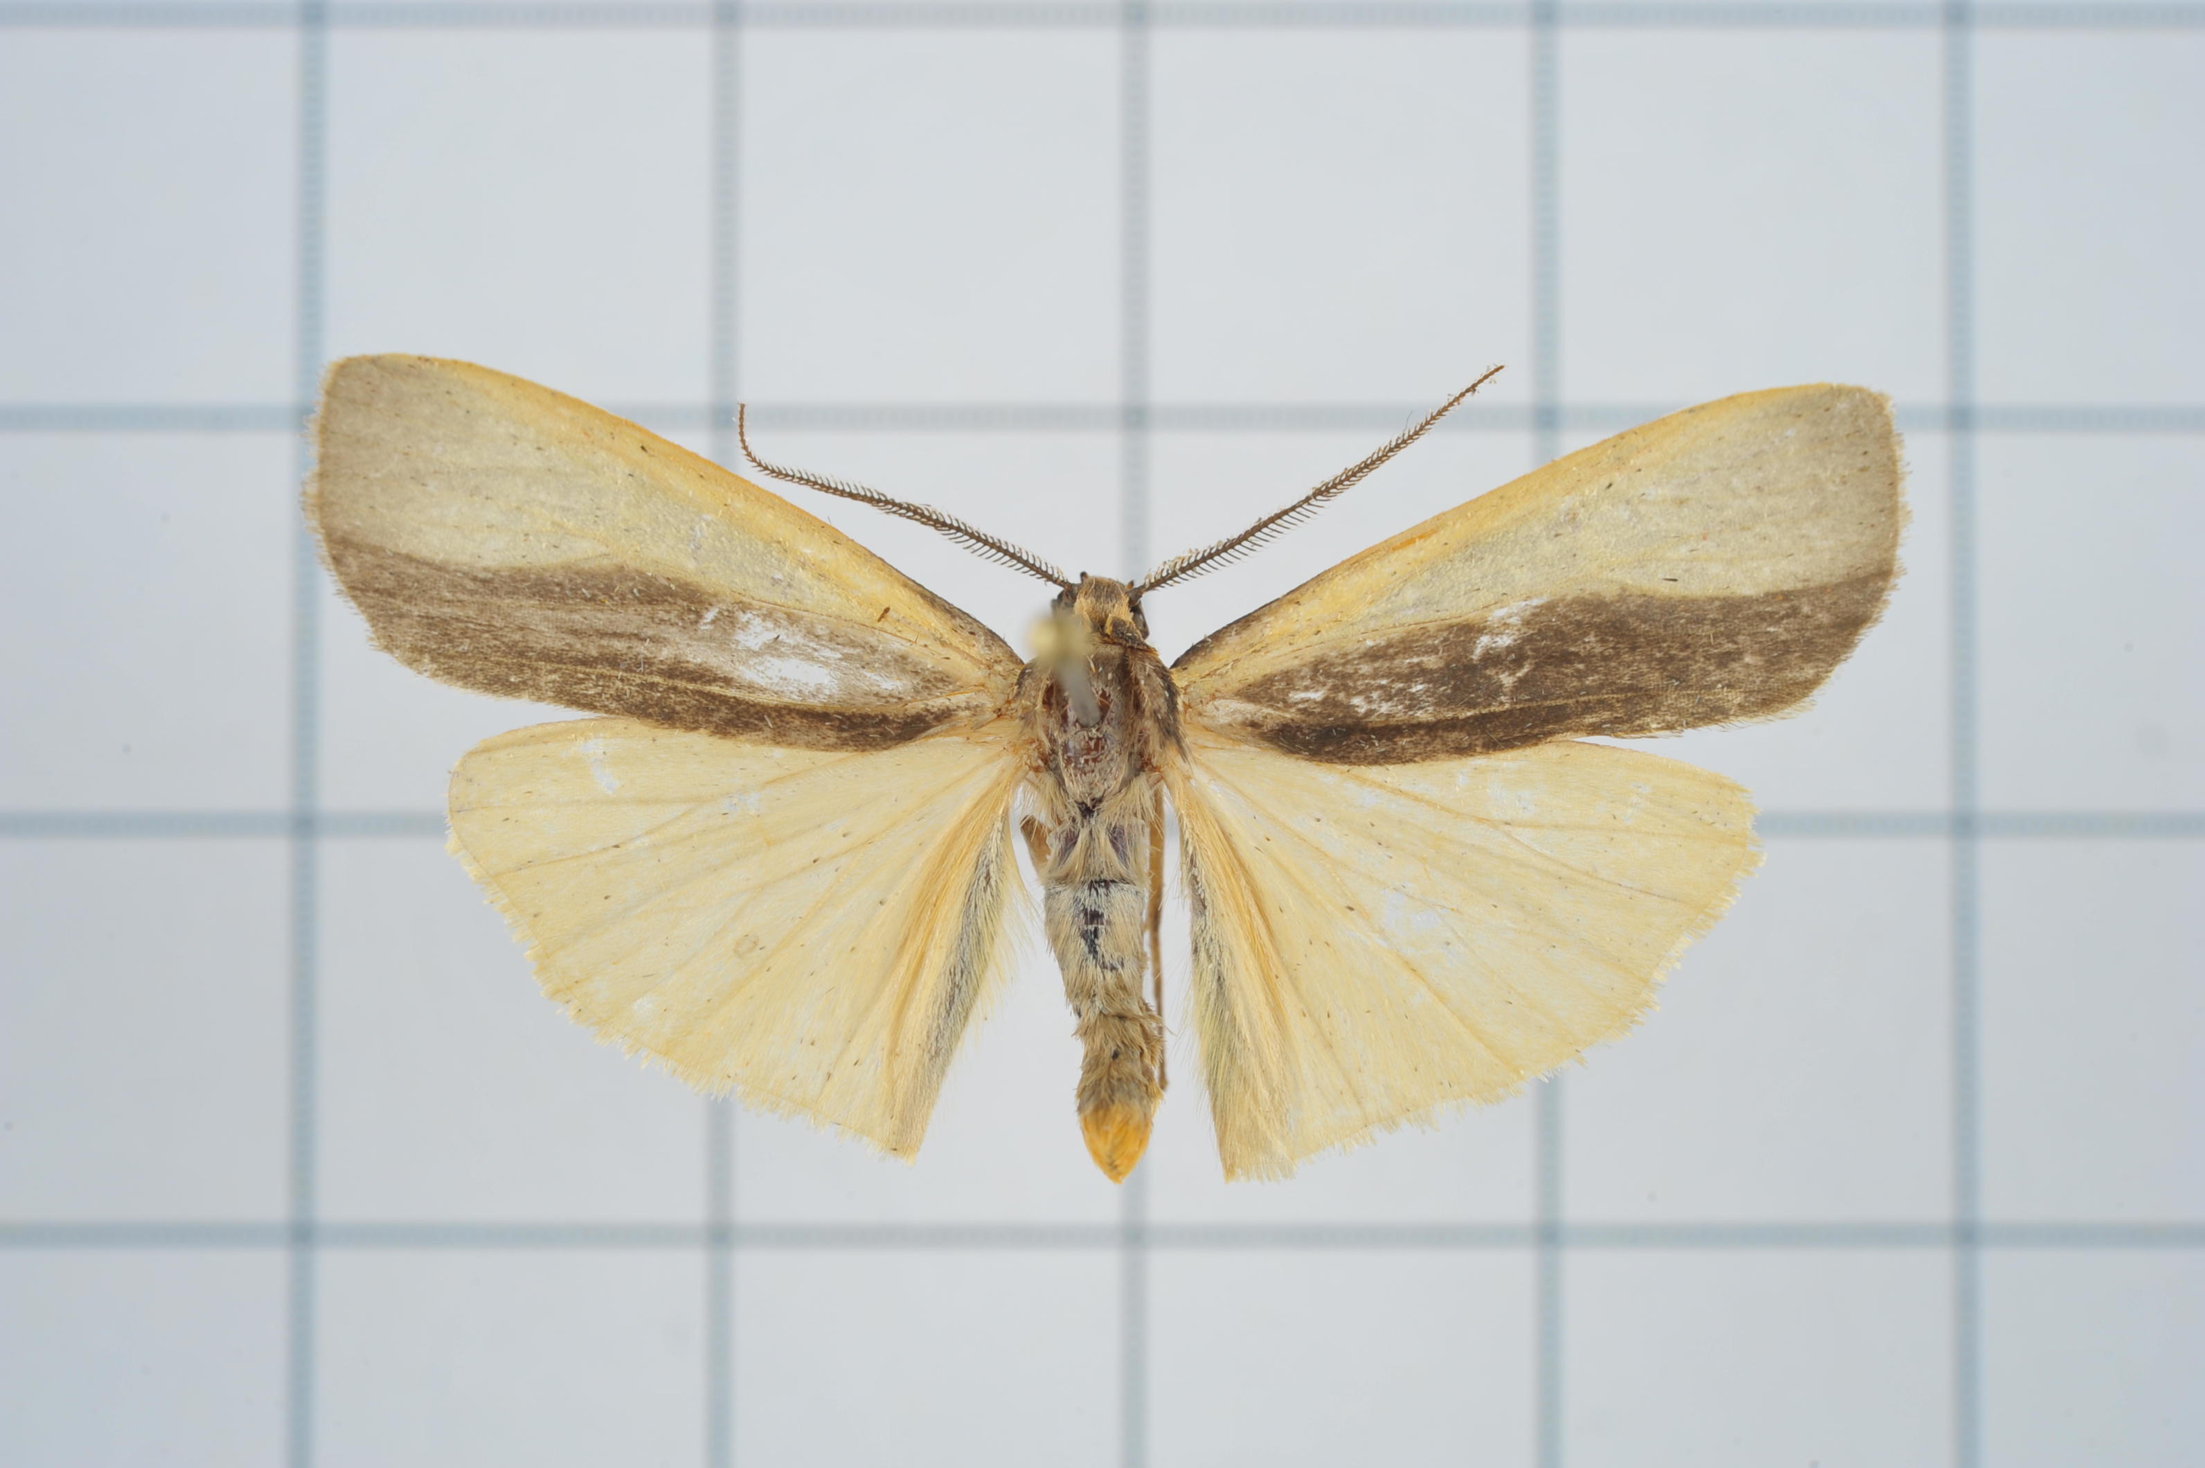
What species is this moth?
Hesudra divisa
